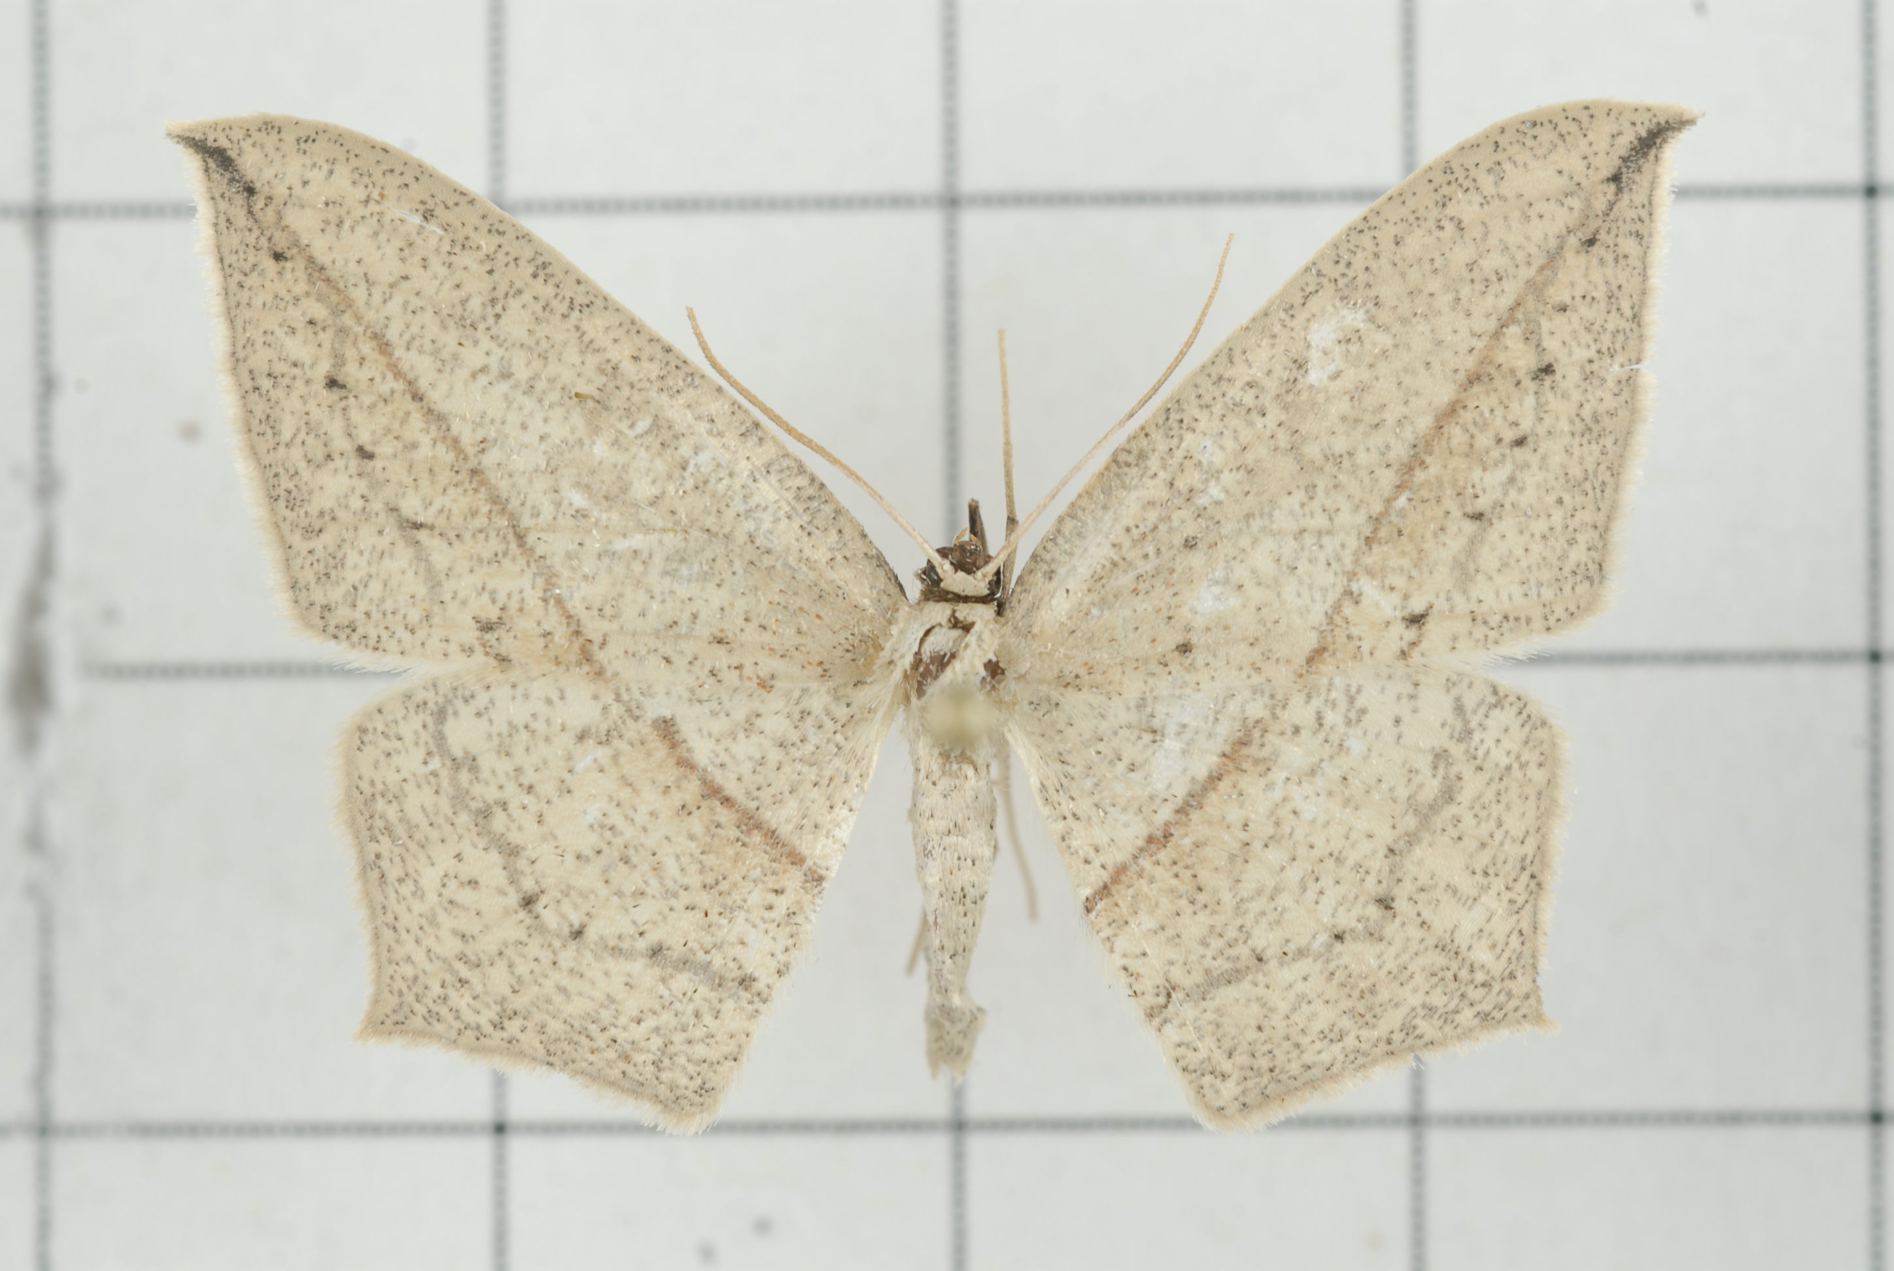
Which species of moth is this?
Timandra stueningi
